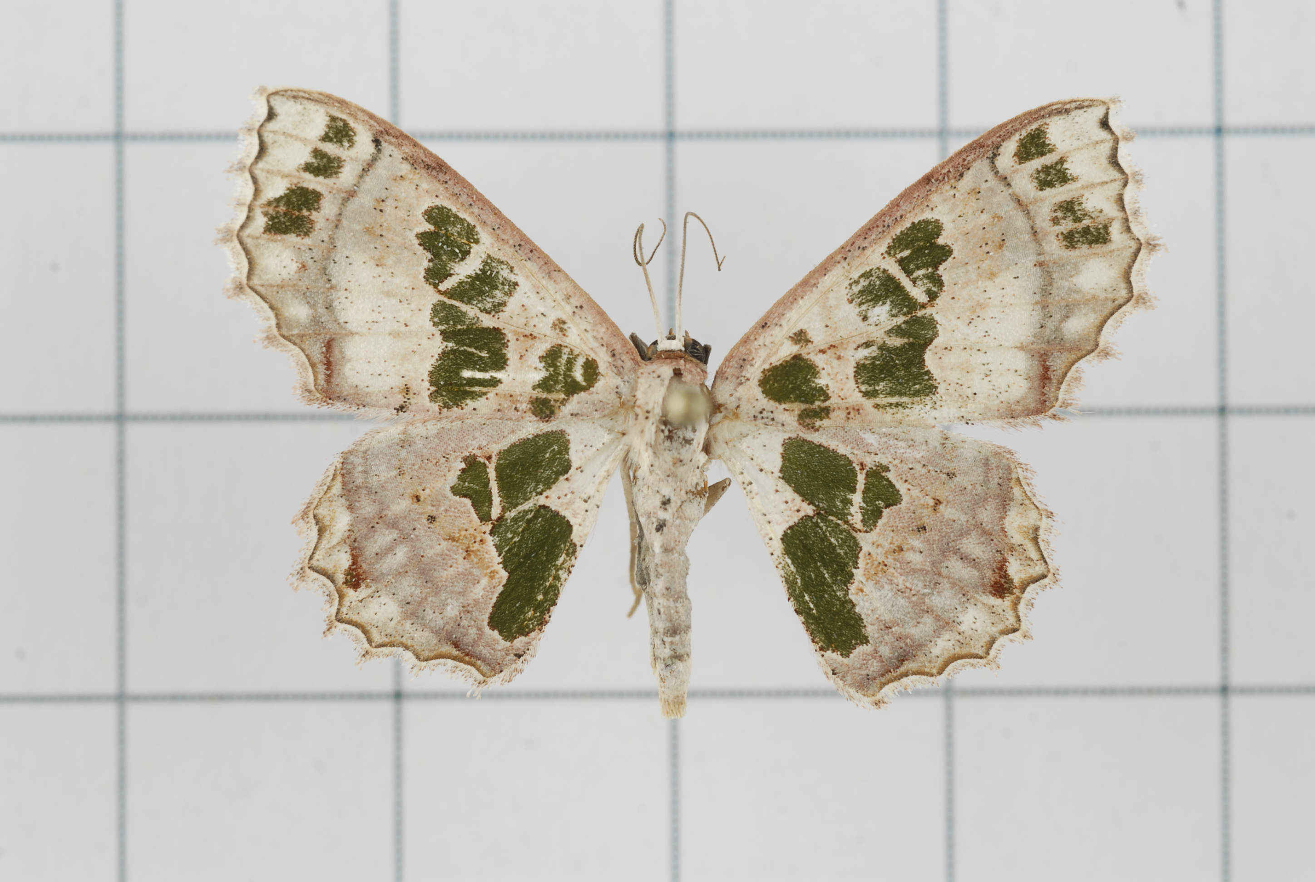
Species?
Antitrygodes divisaria perturbata
